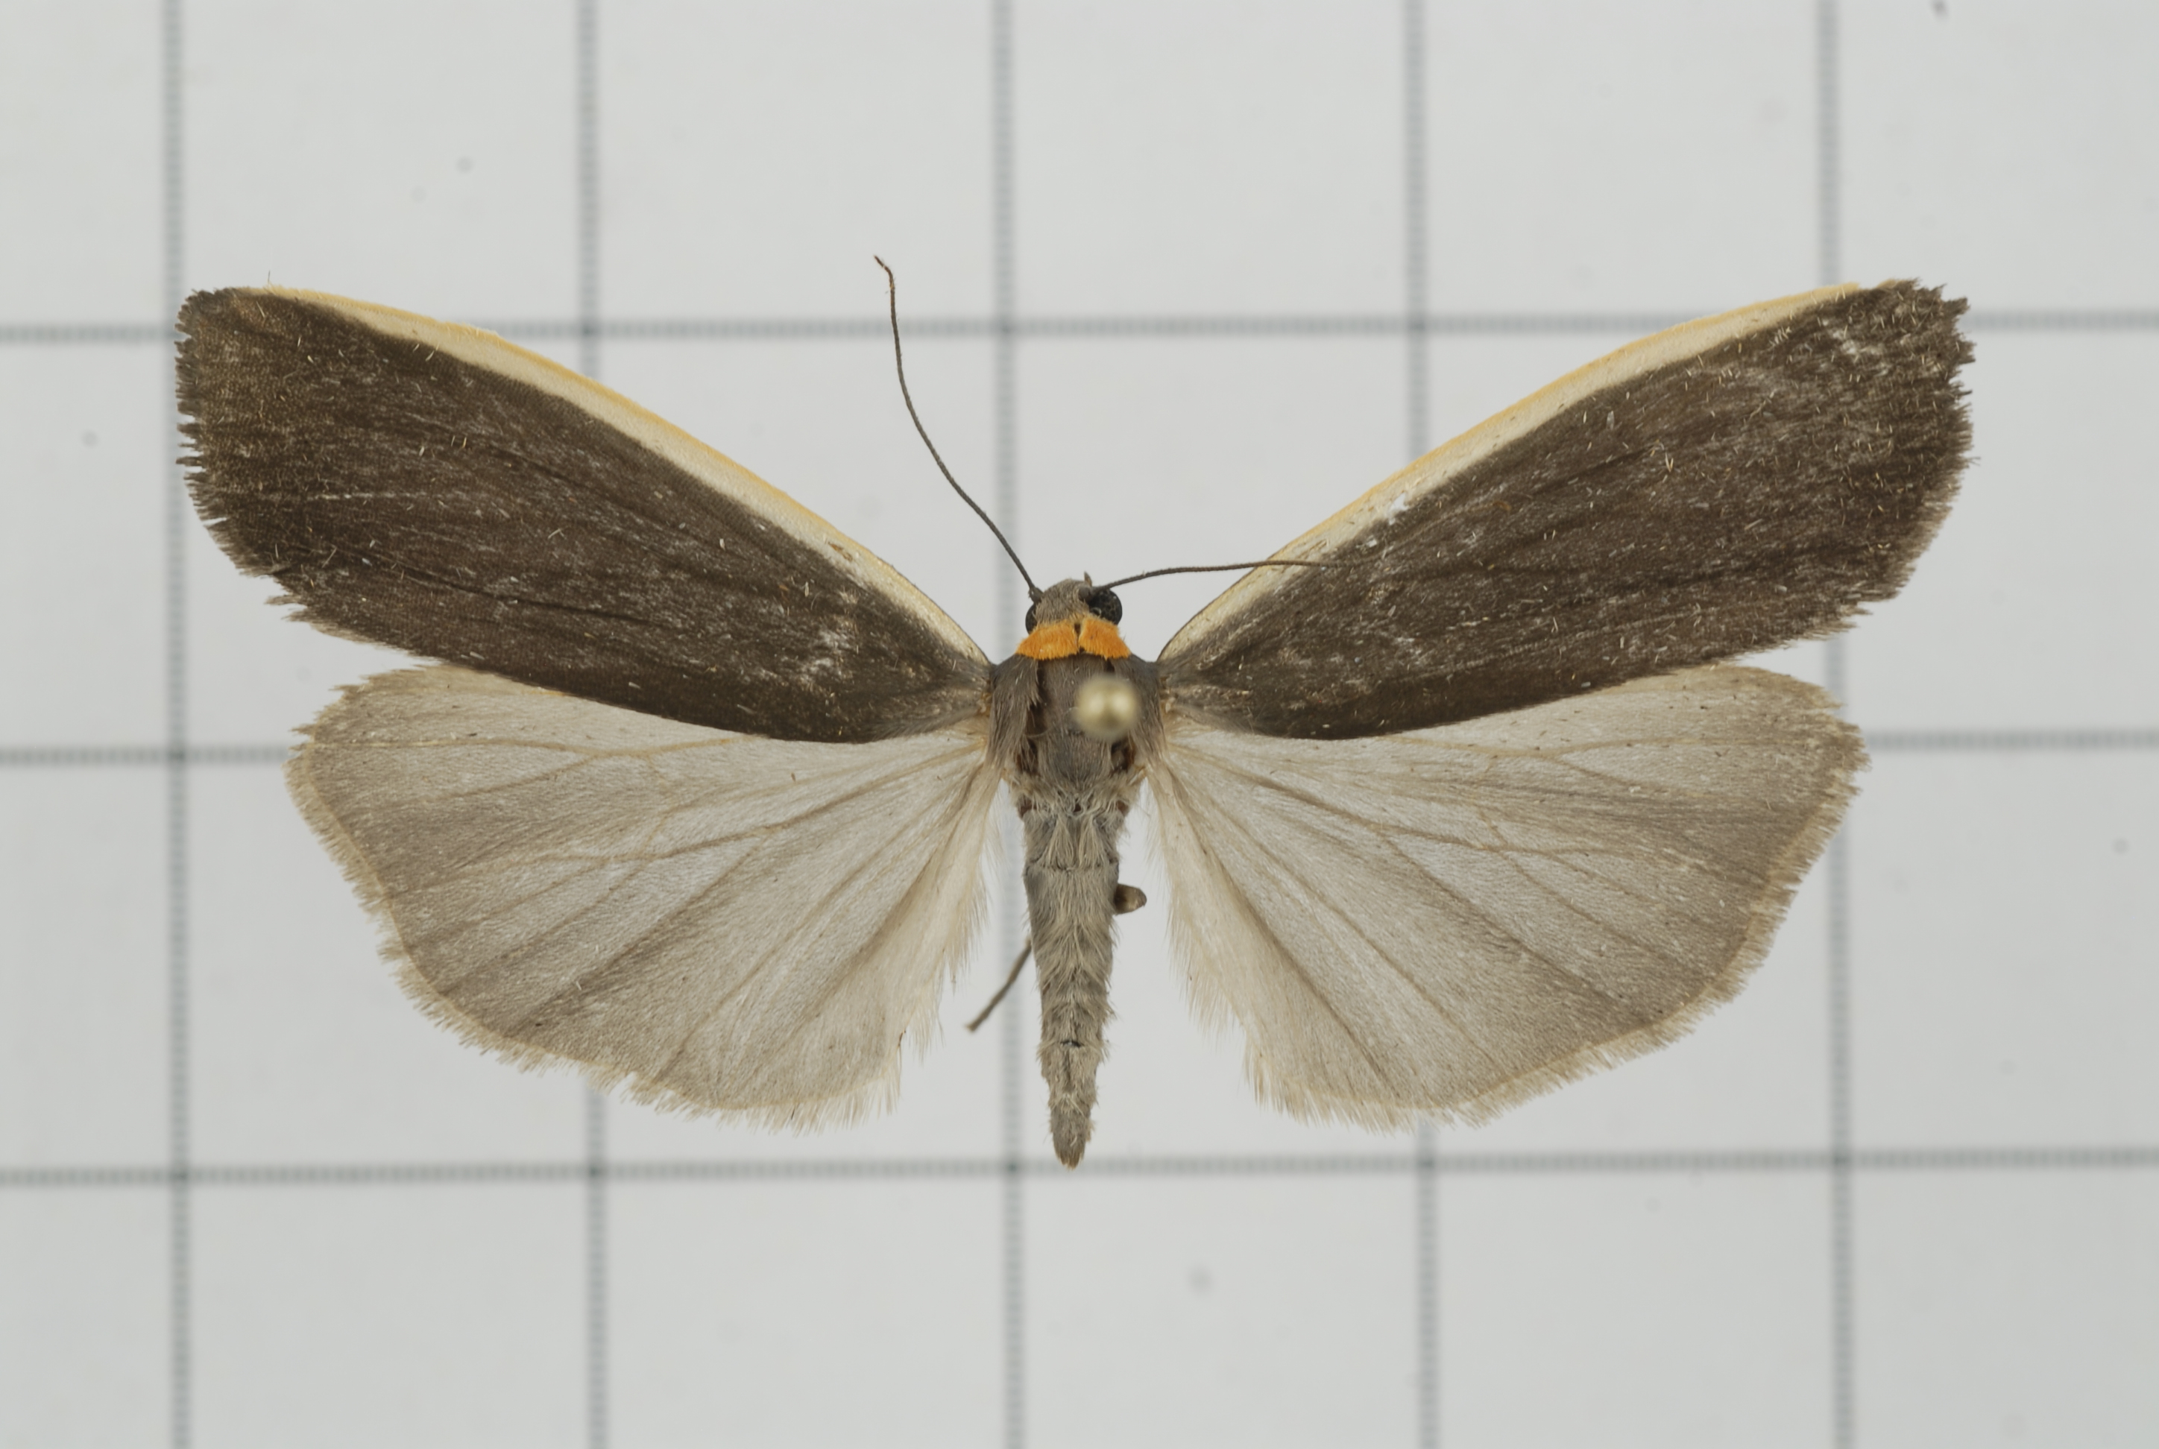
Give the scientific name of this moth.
Ghoria subpurpurea
